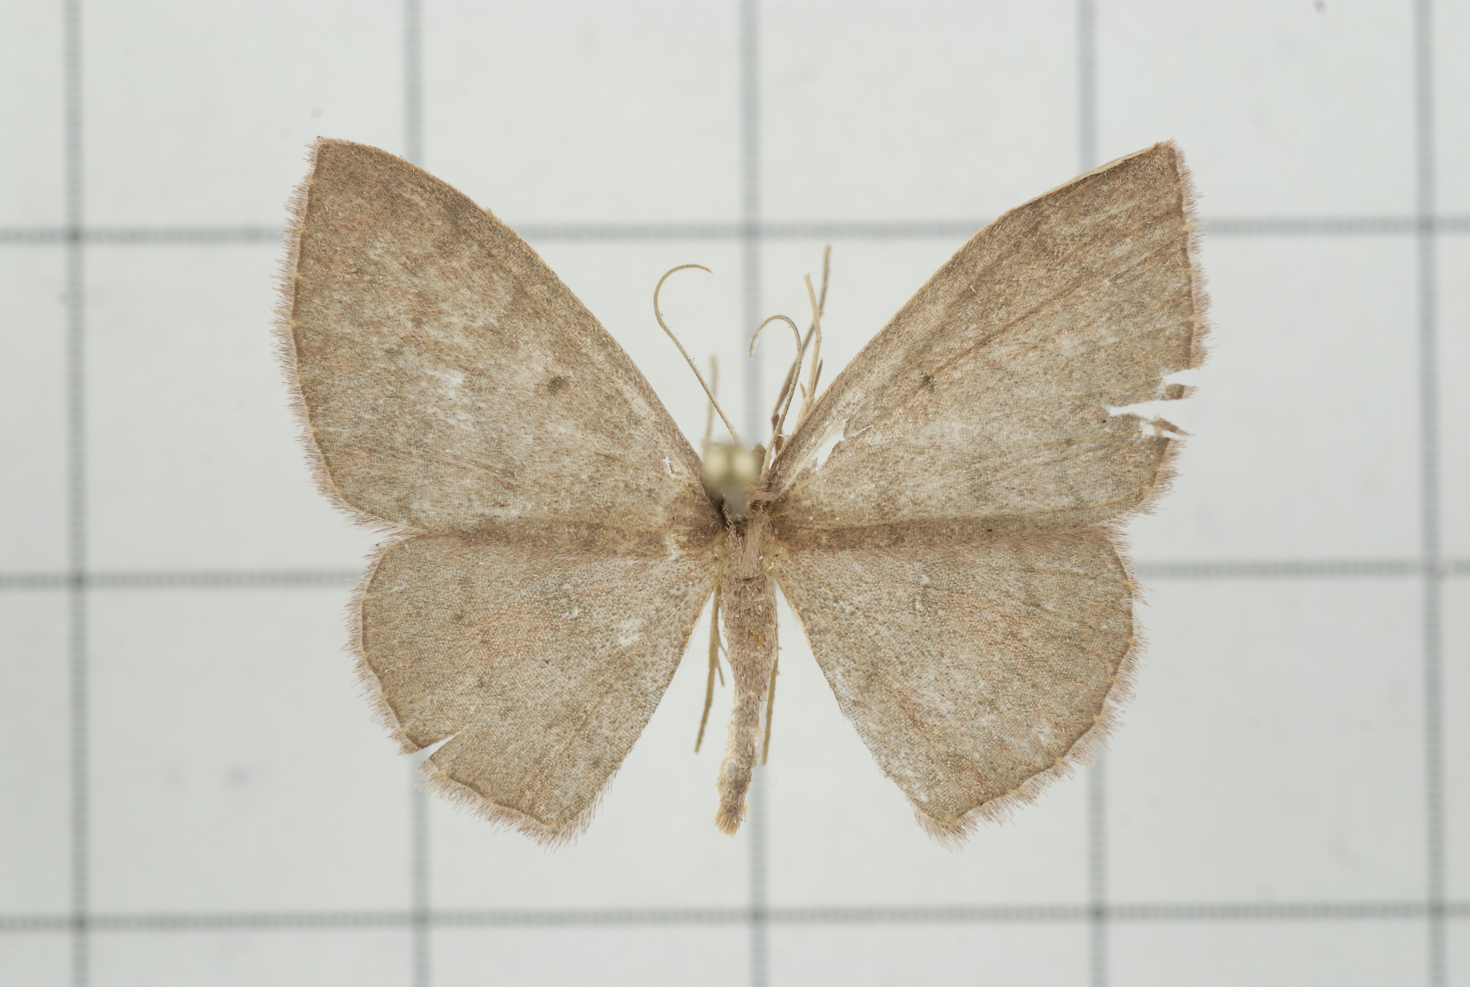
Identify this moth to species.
Discoglypha hampsoni
